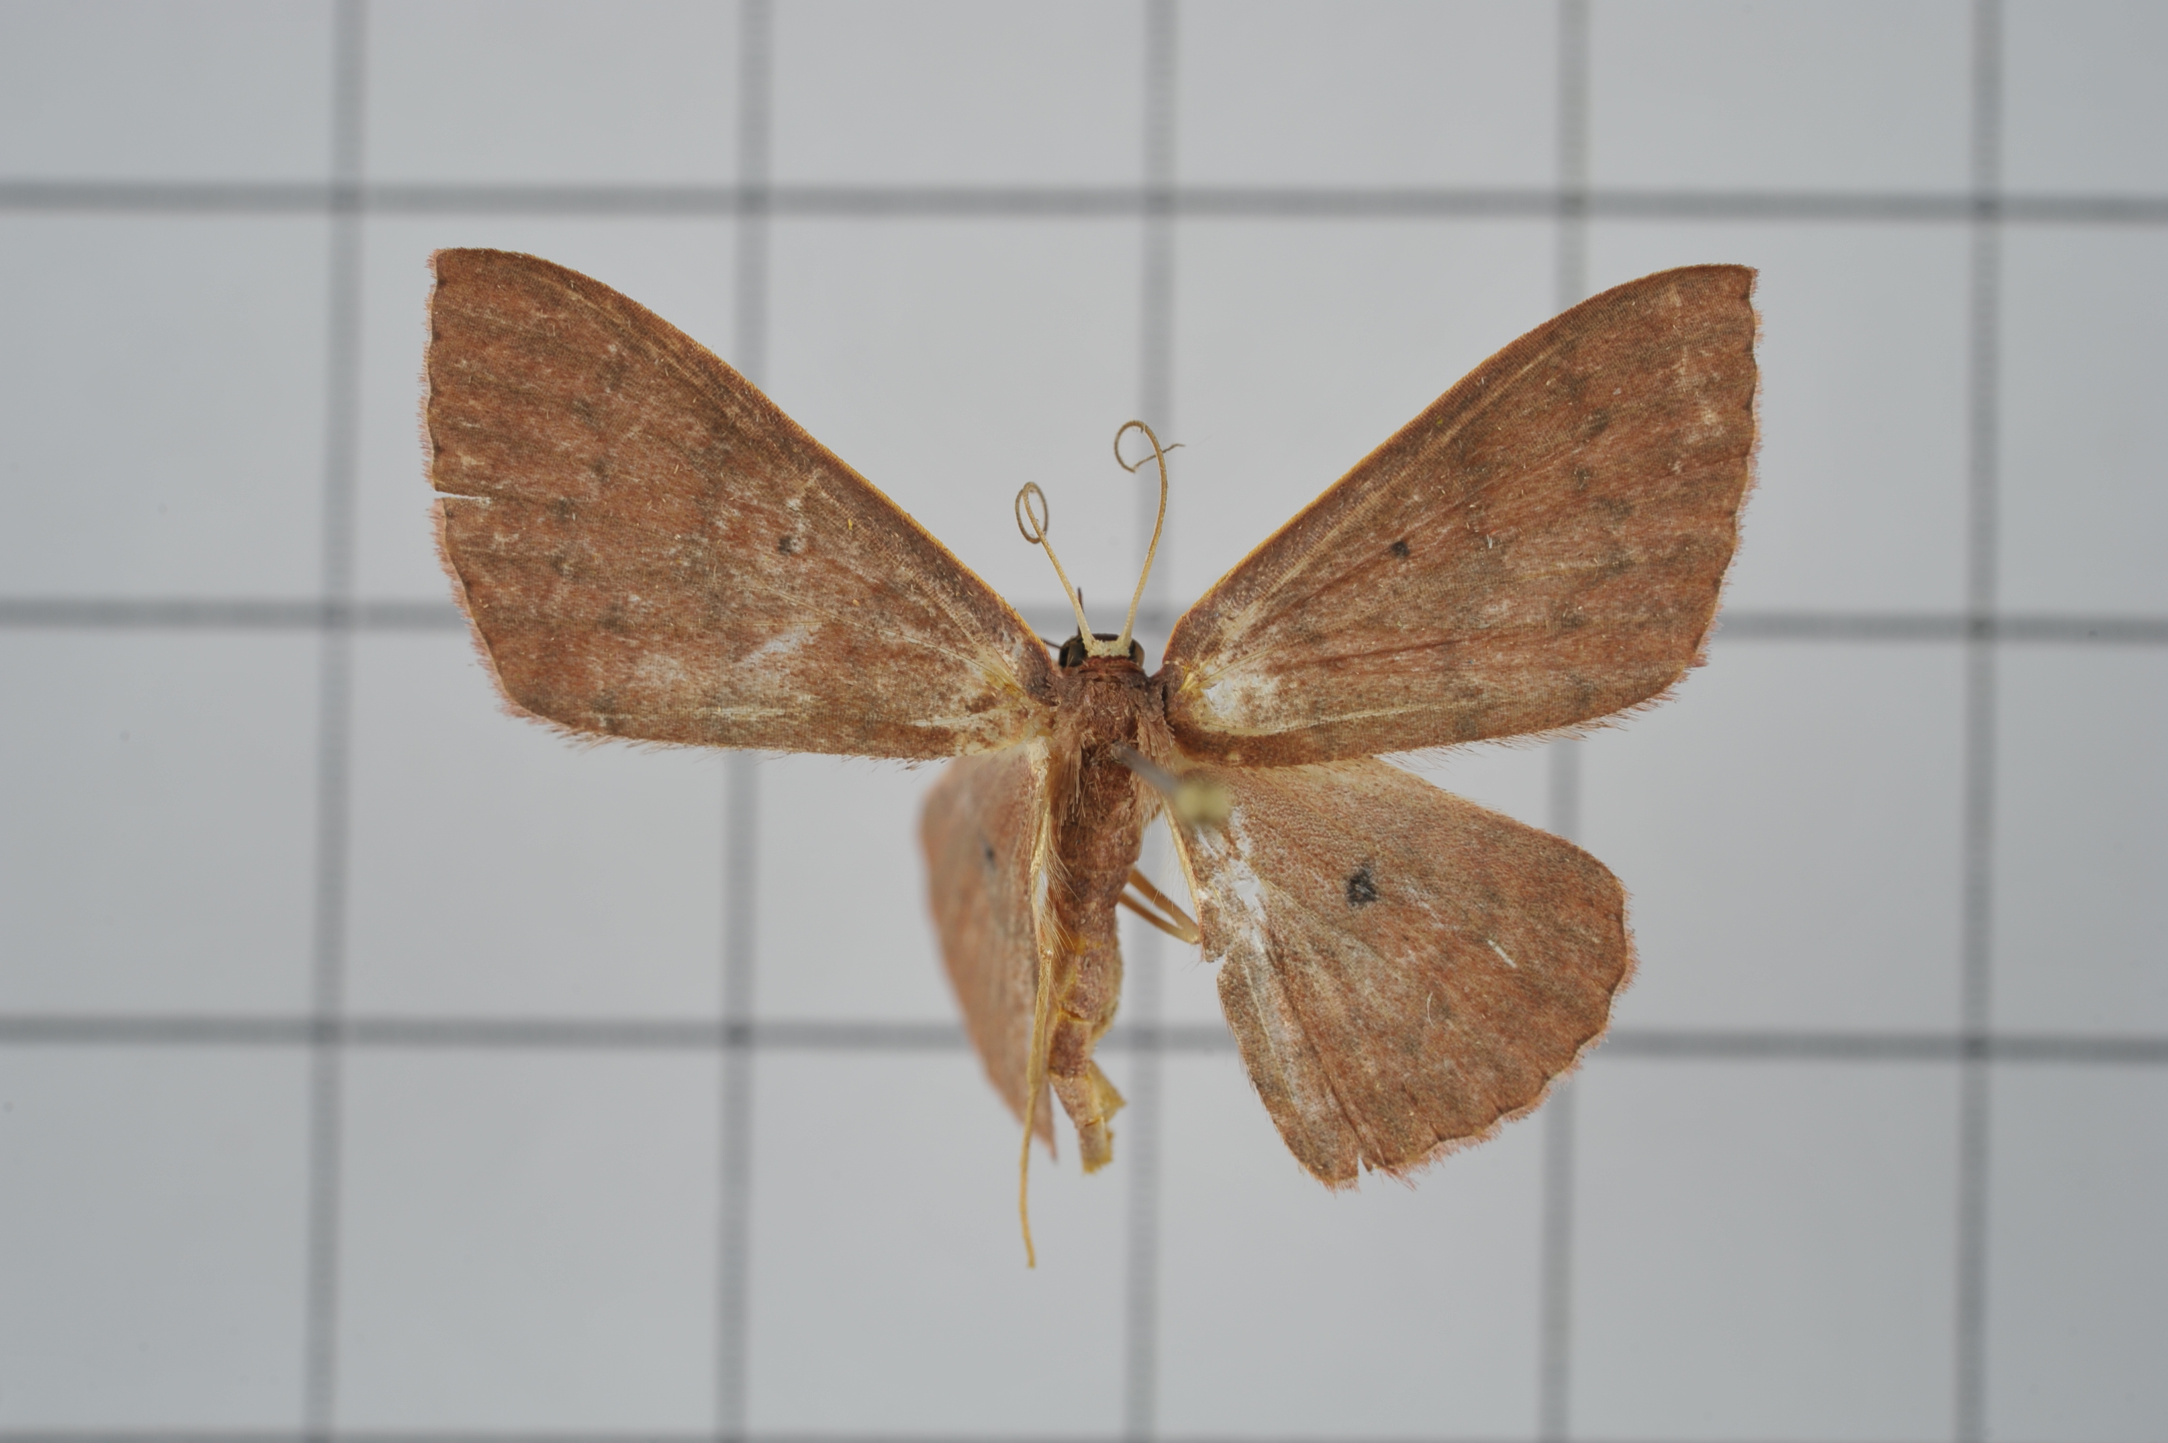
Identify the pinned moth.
Organopoda carnearia carnearia
